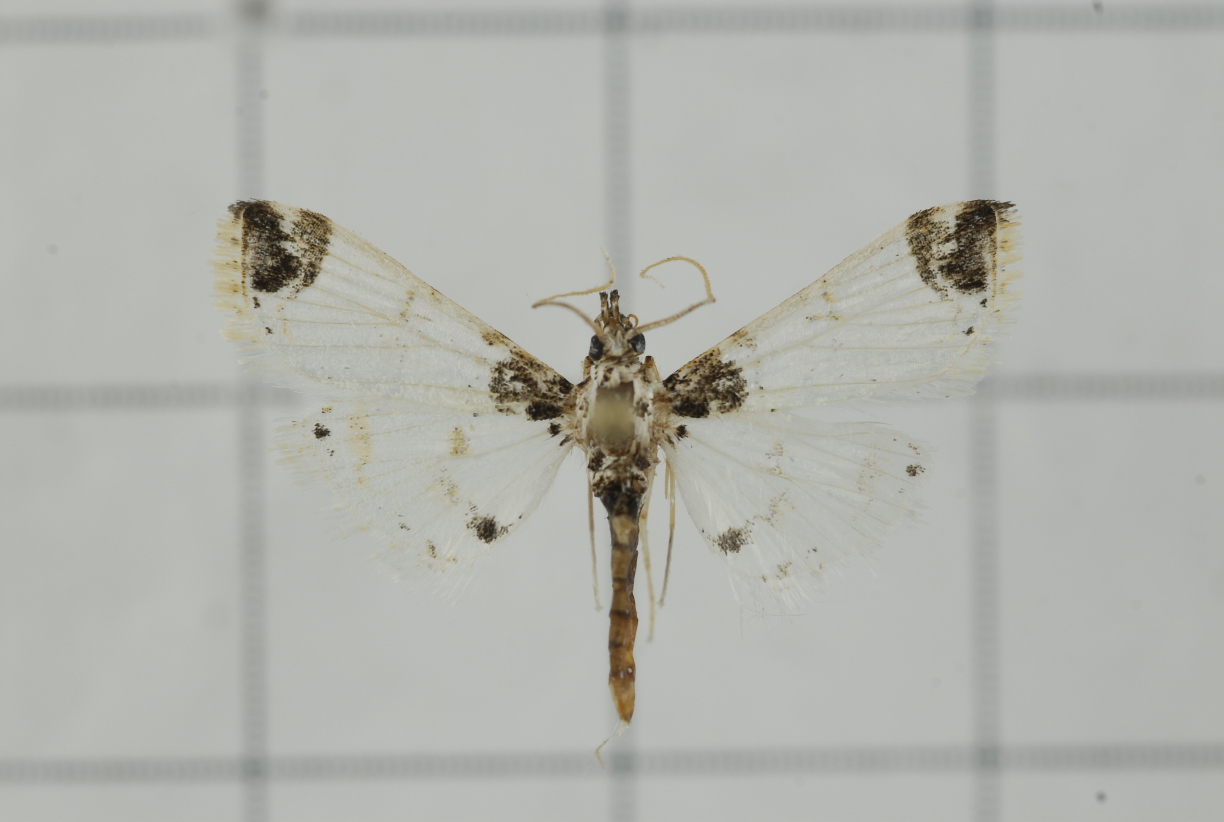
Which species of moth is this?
Analyta apicalis
